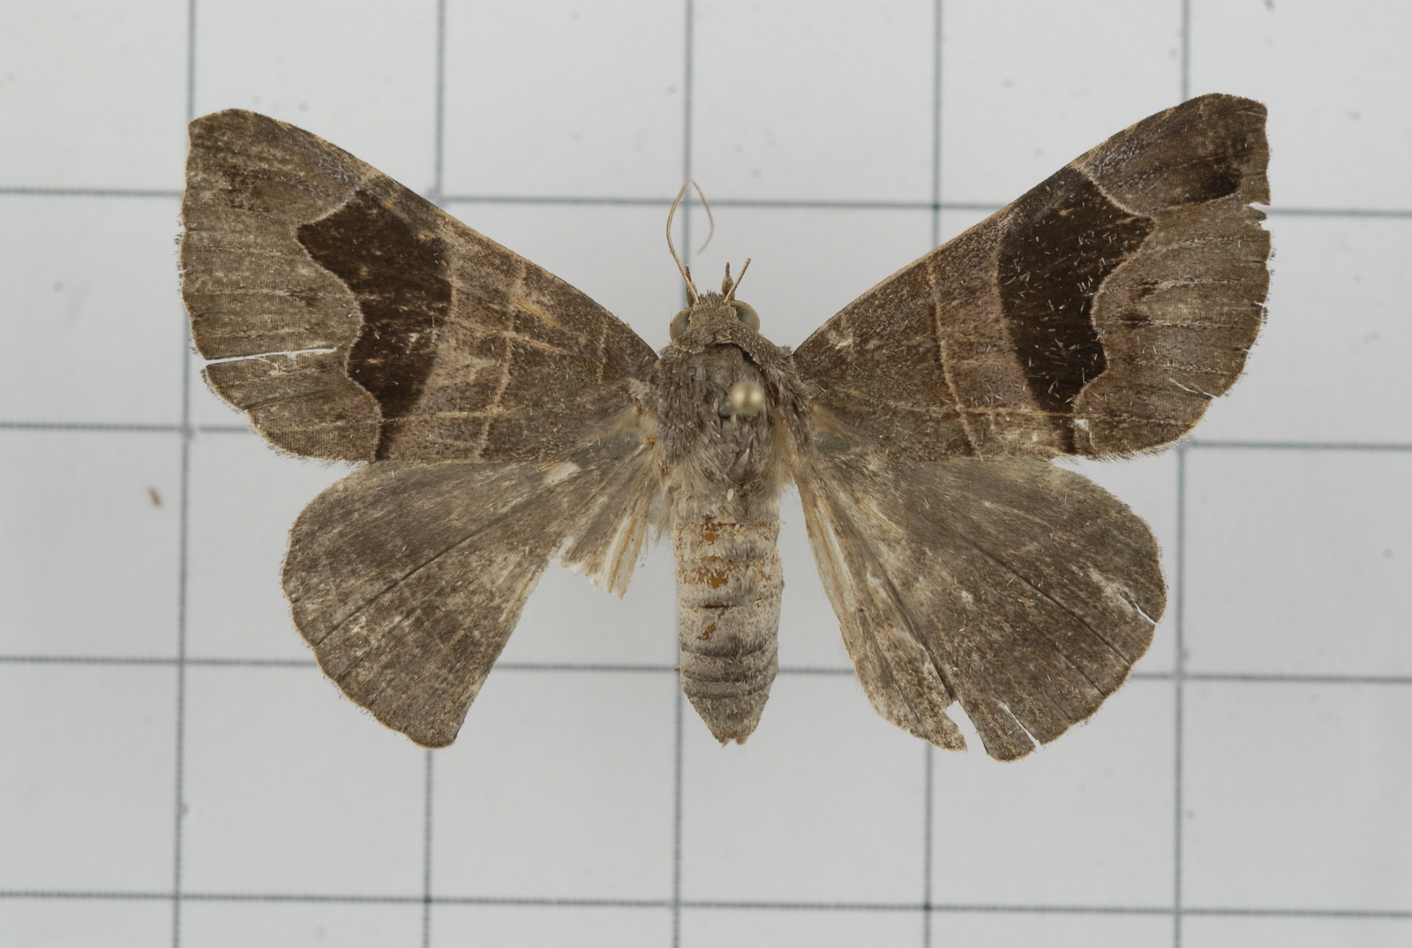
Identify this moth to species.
Bastilla joviana joviana
